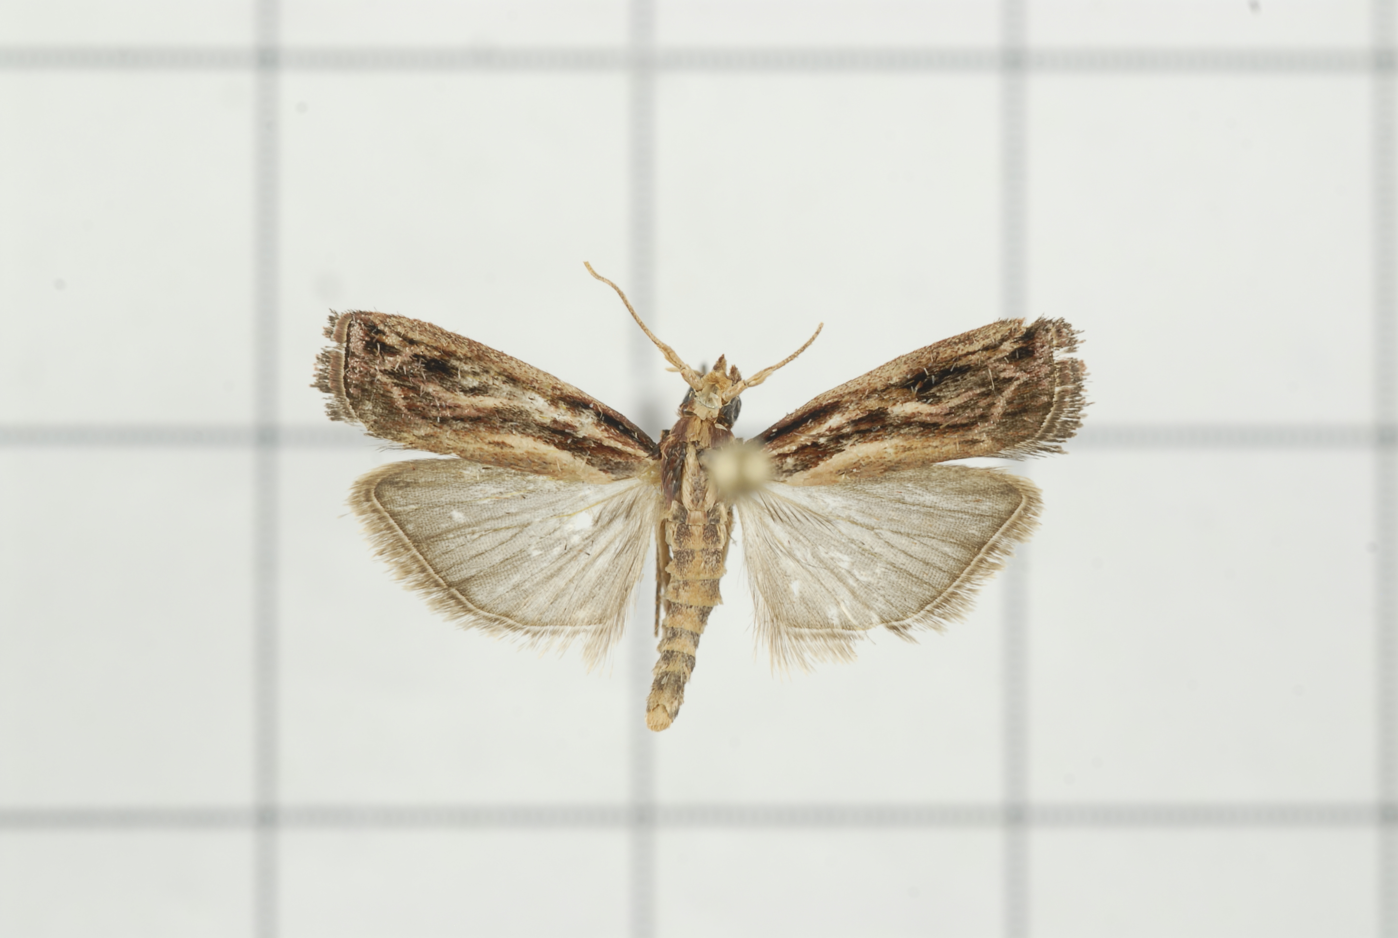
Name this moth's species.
Spatulipalpia albistrialis
